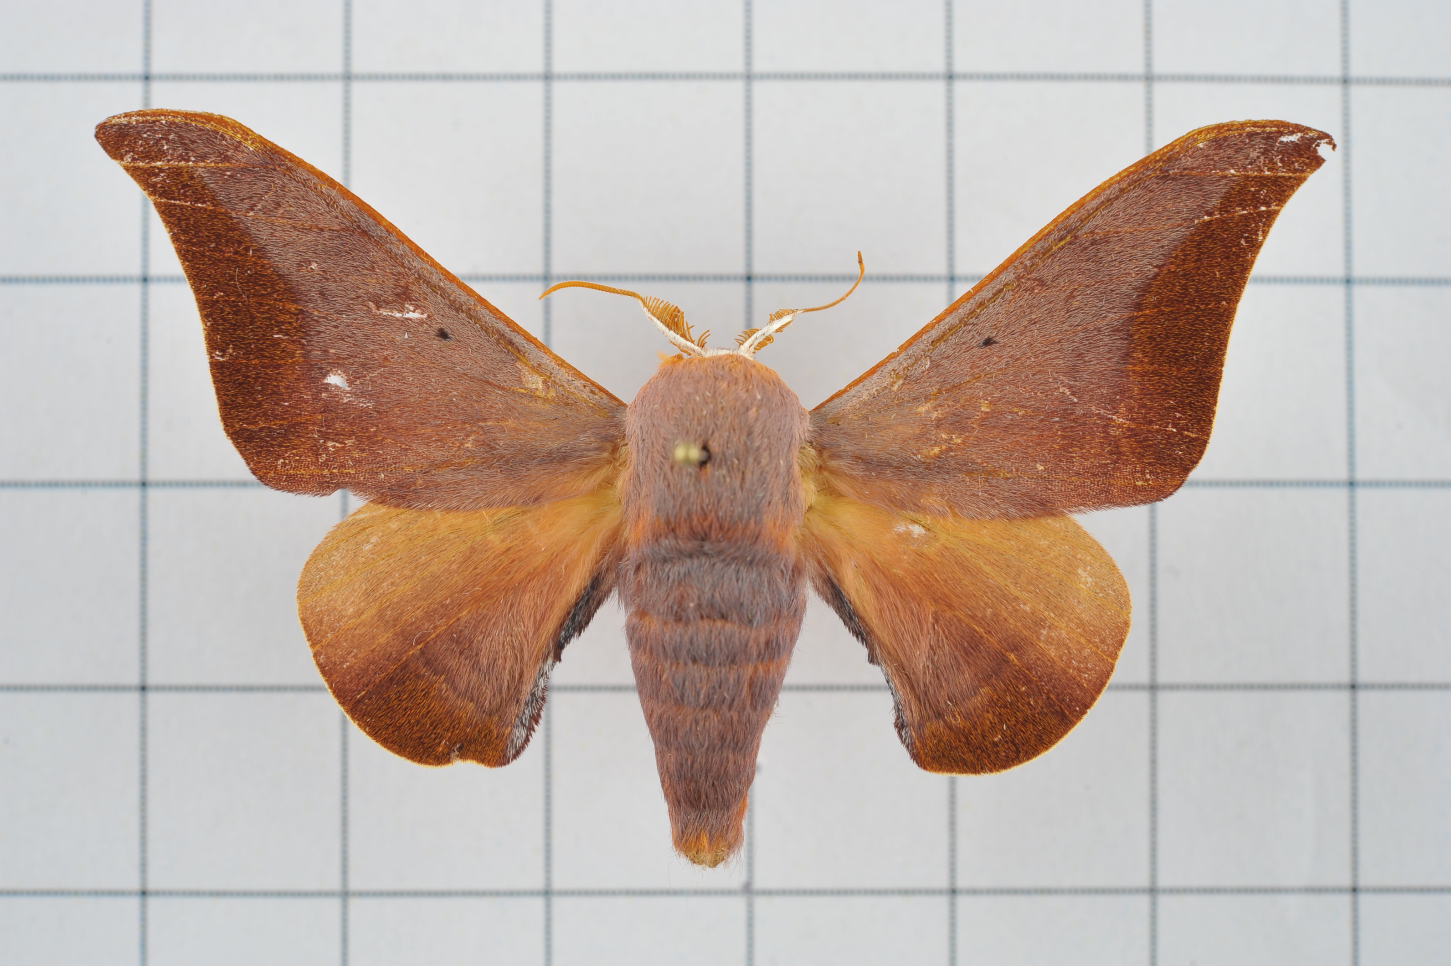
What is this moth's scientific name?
Comparmustilia gerontica
